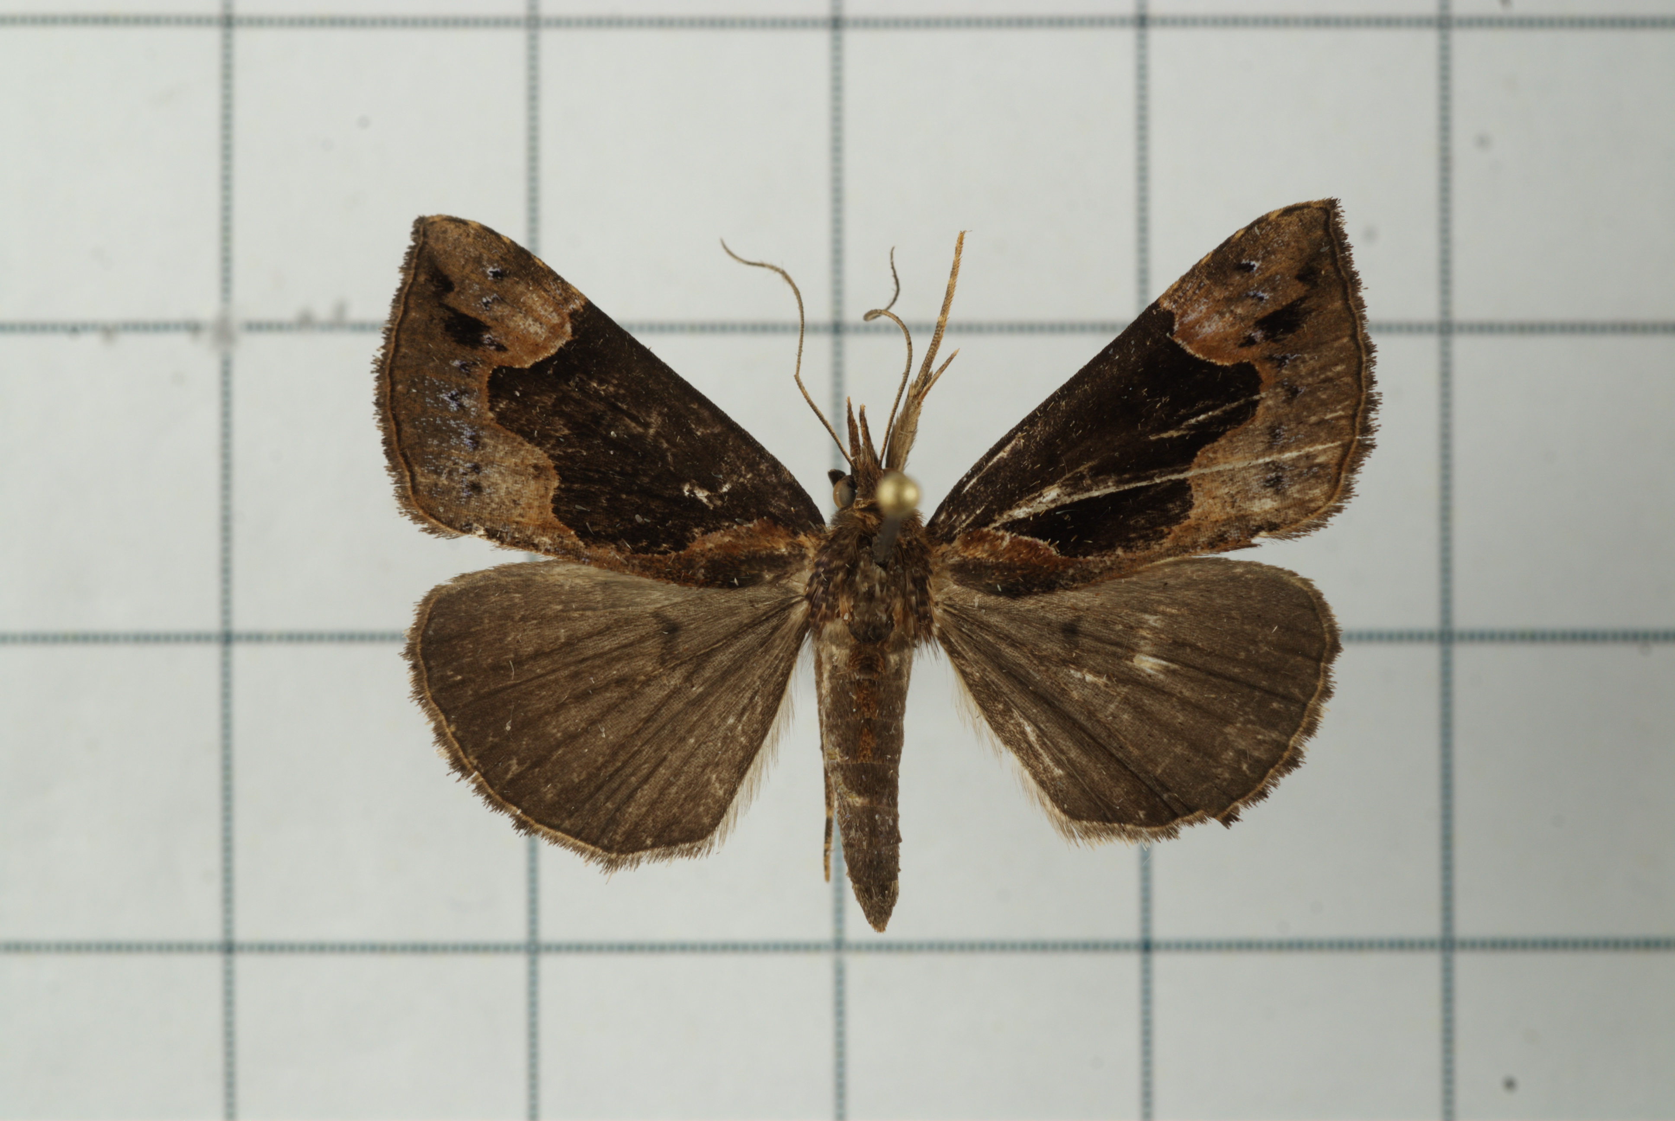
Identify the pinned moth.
Hypena taiwana
